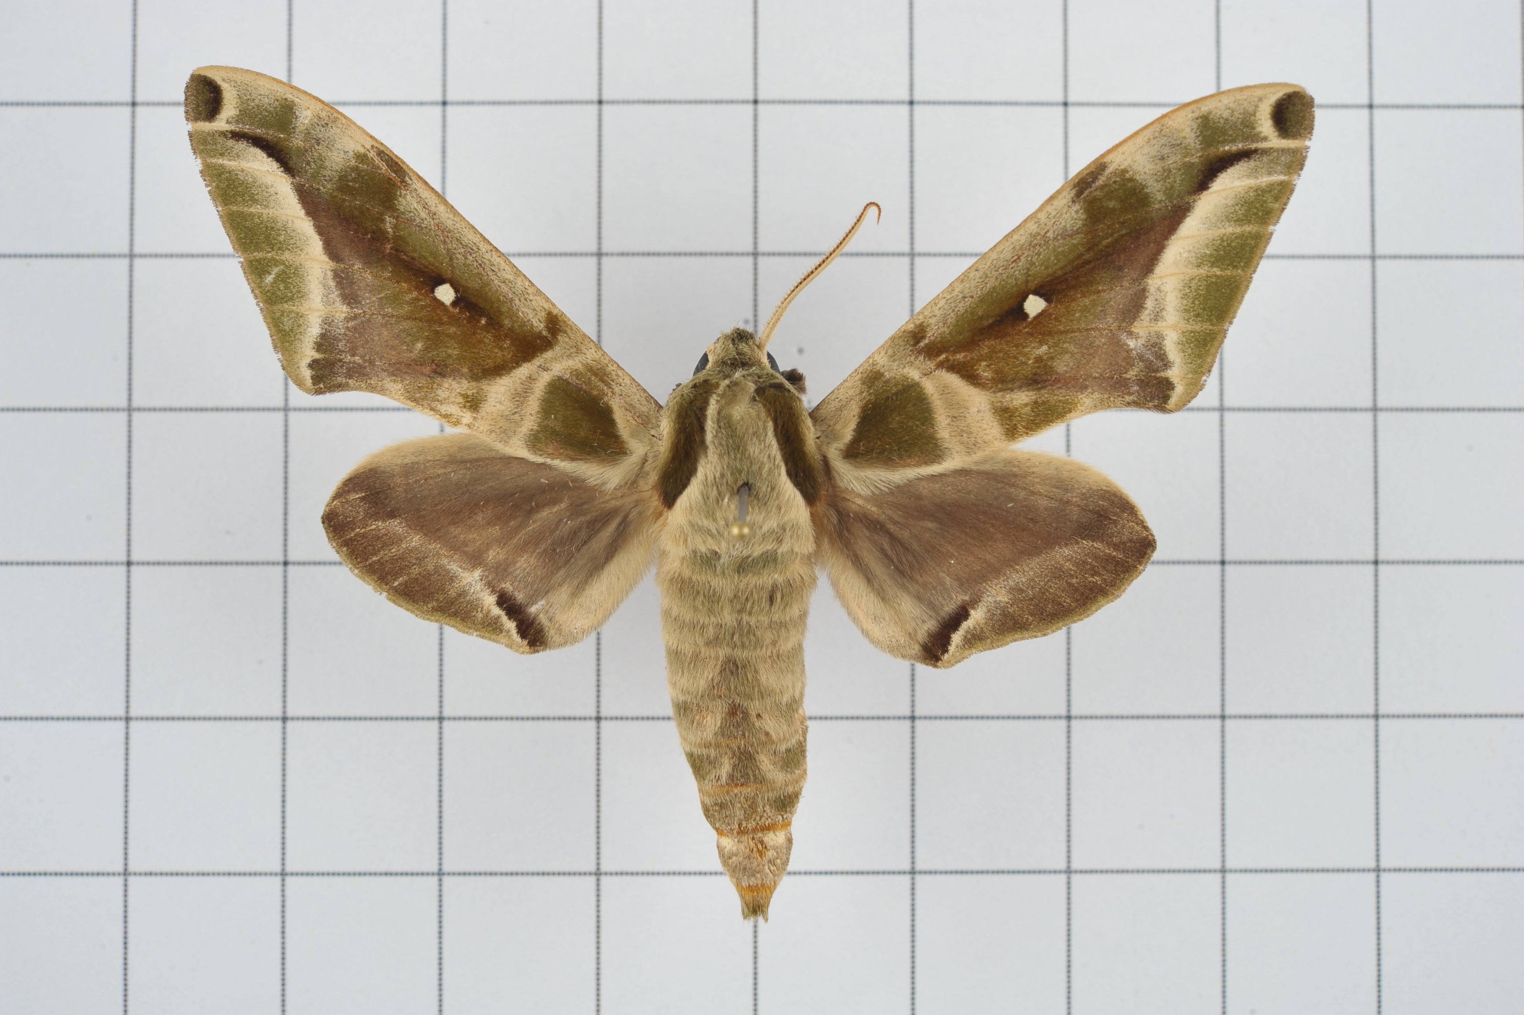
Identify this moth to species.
Parum colligata
